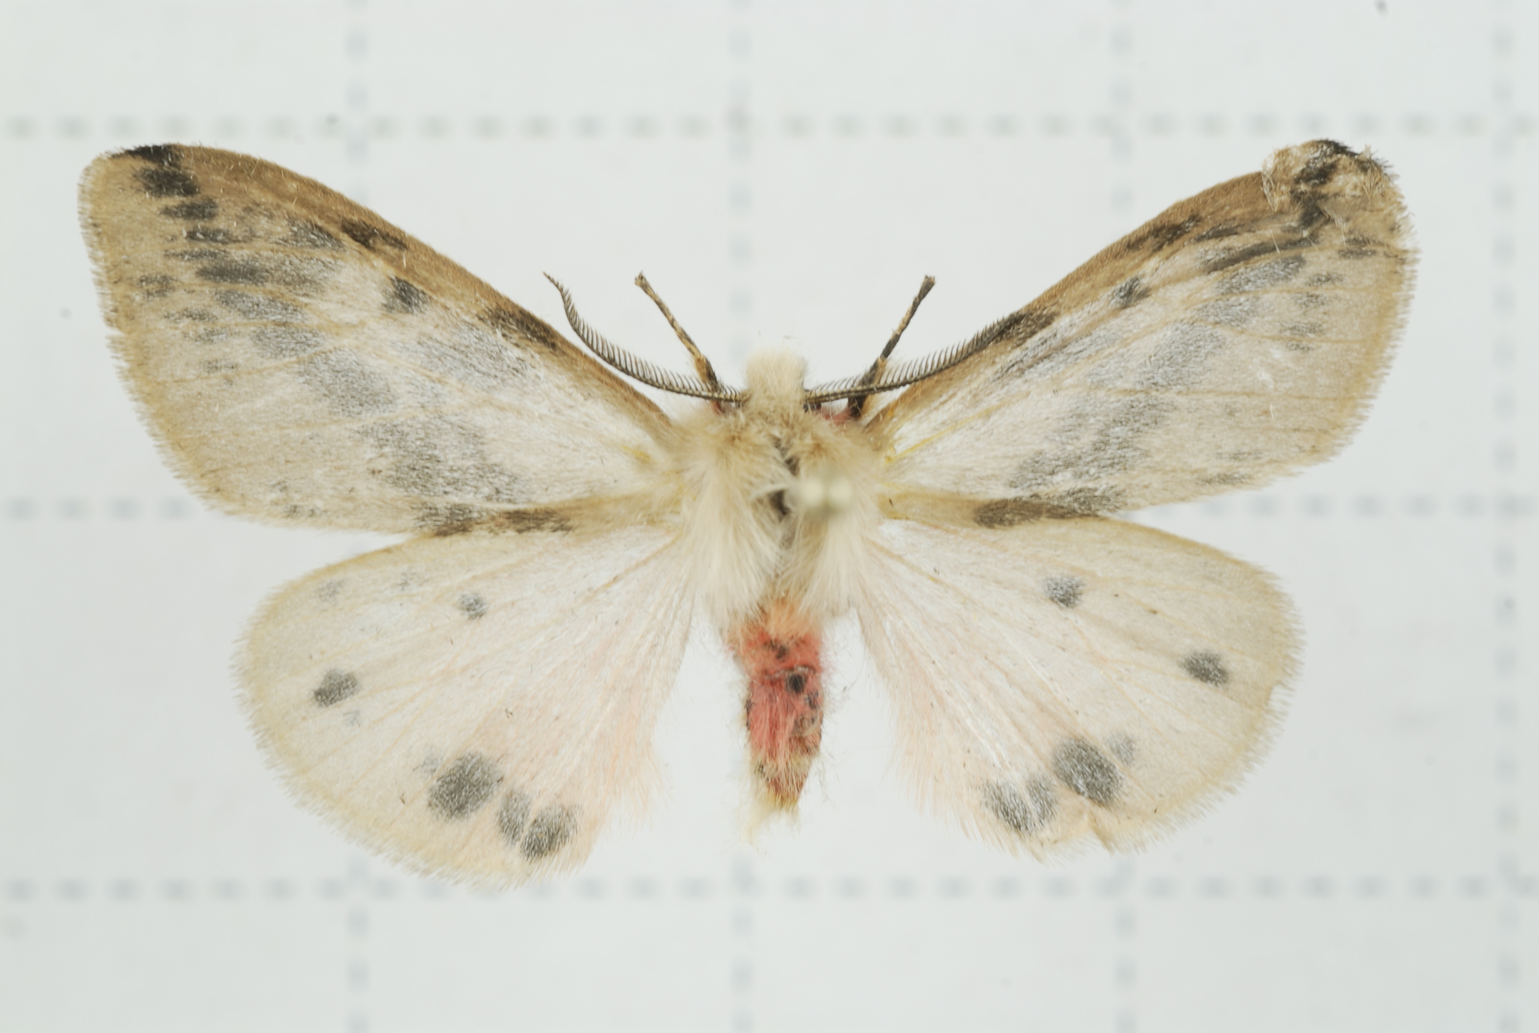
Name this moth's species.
Lemyra fallaciosa
